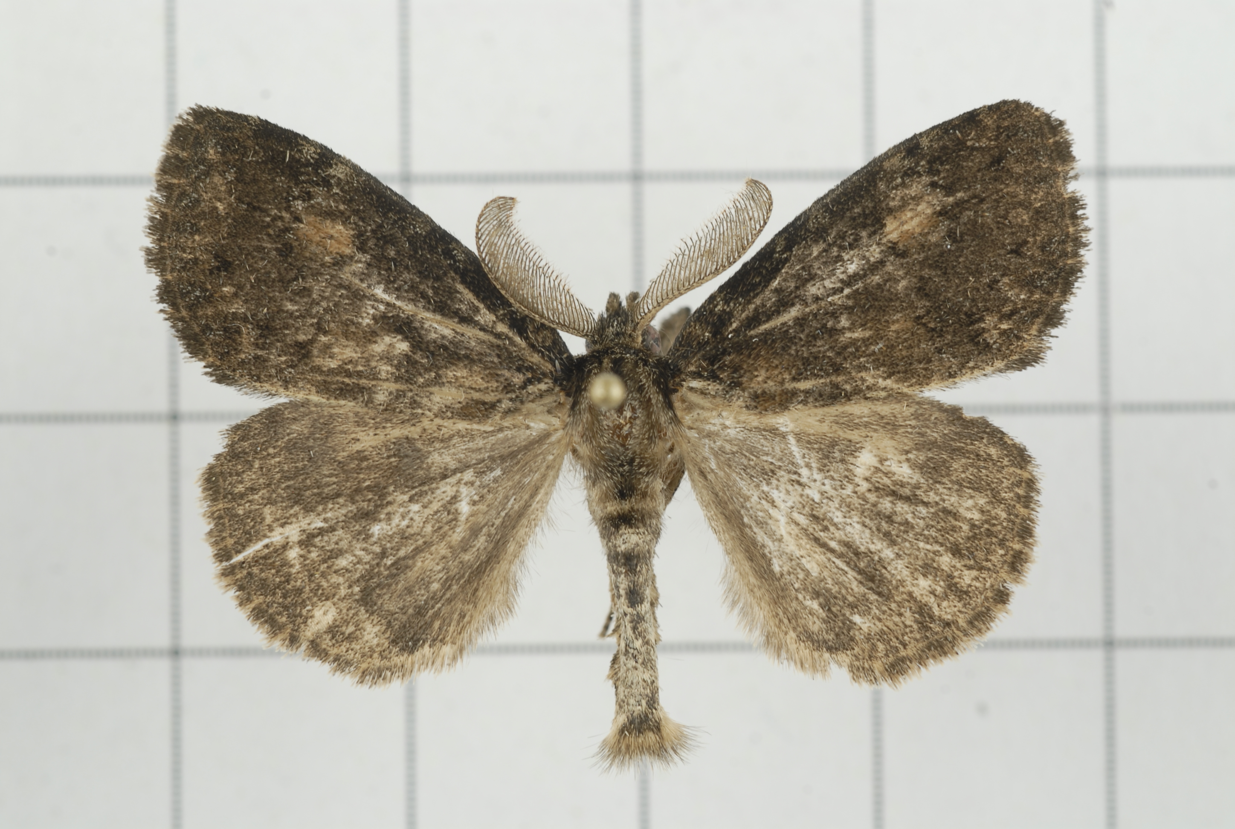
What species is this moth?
Ilema kosemponica
